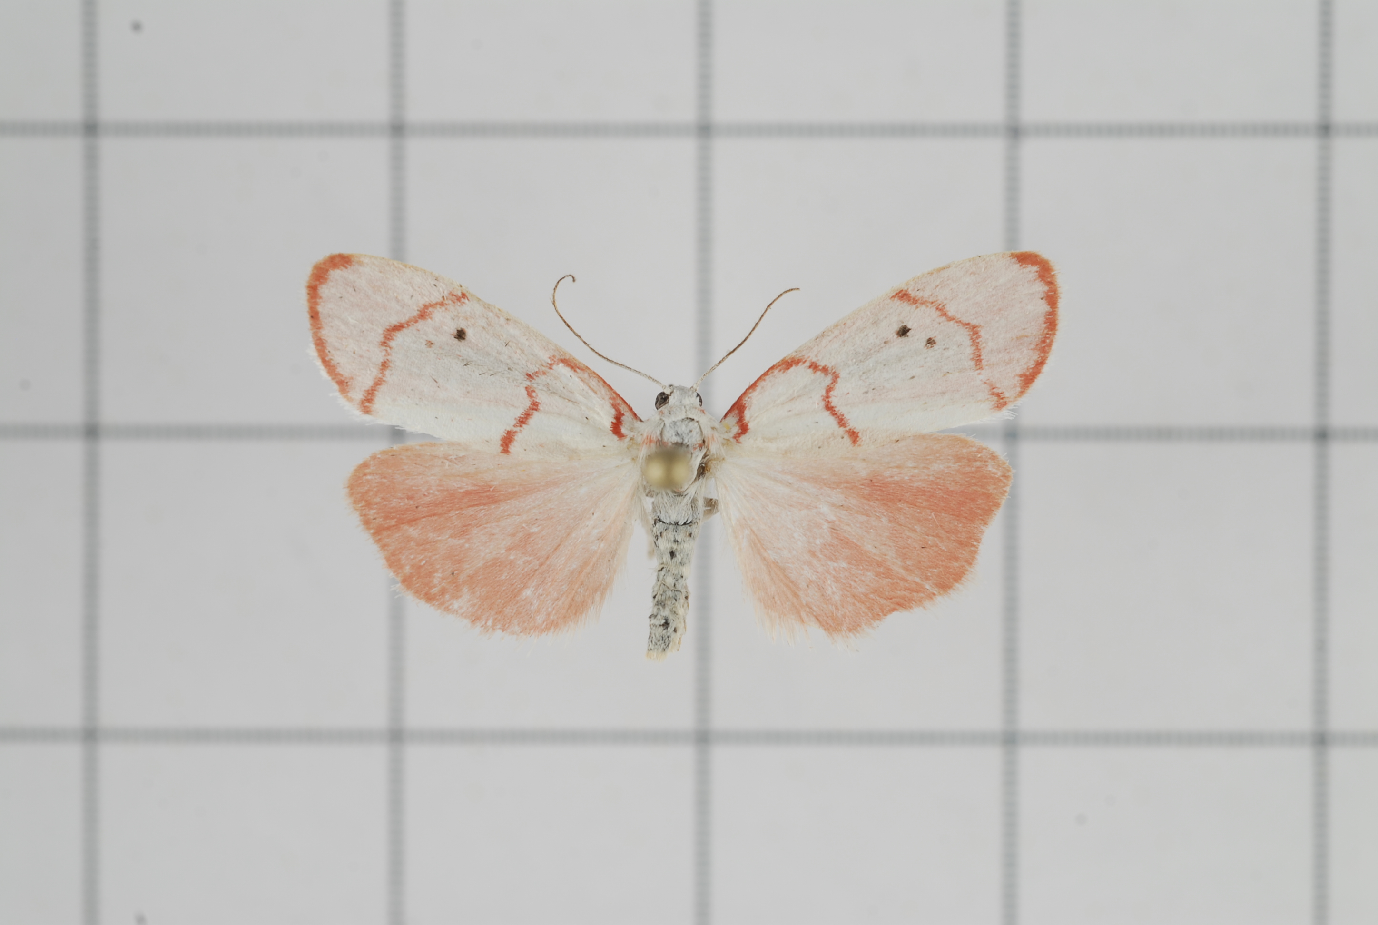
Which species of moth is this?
Cyana sanguinea
